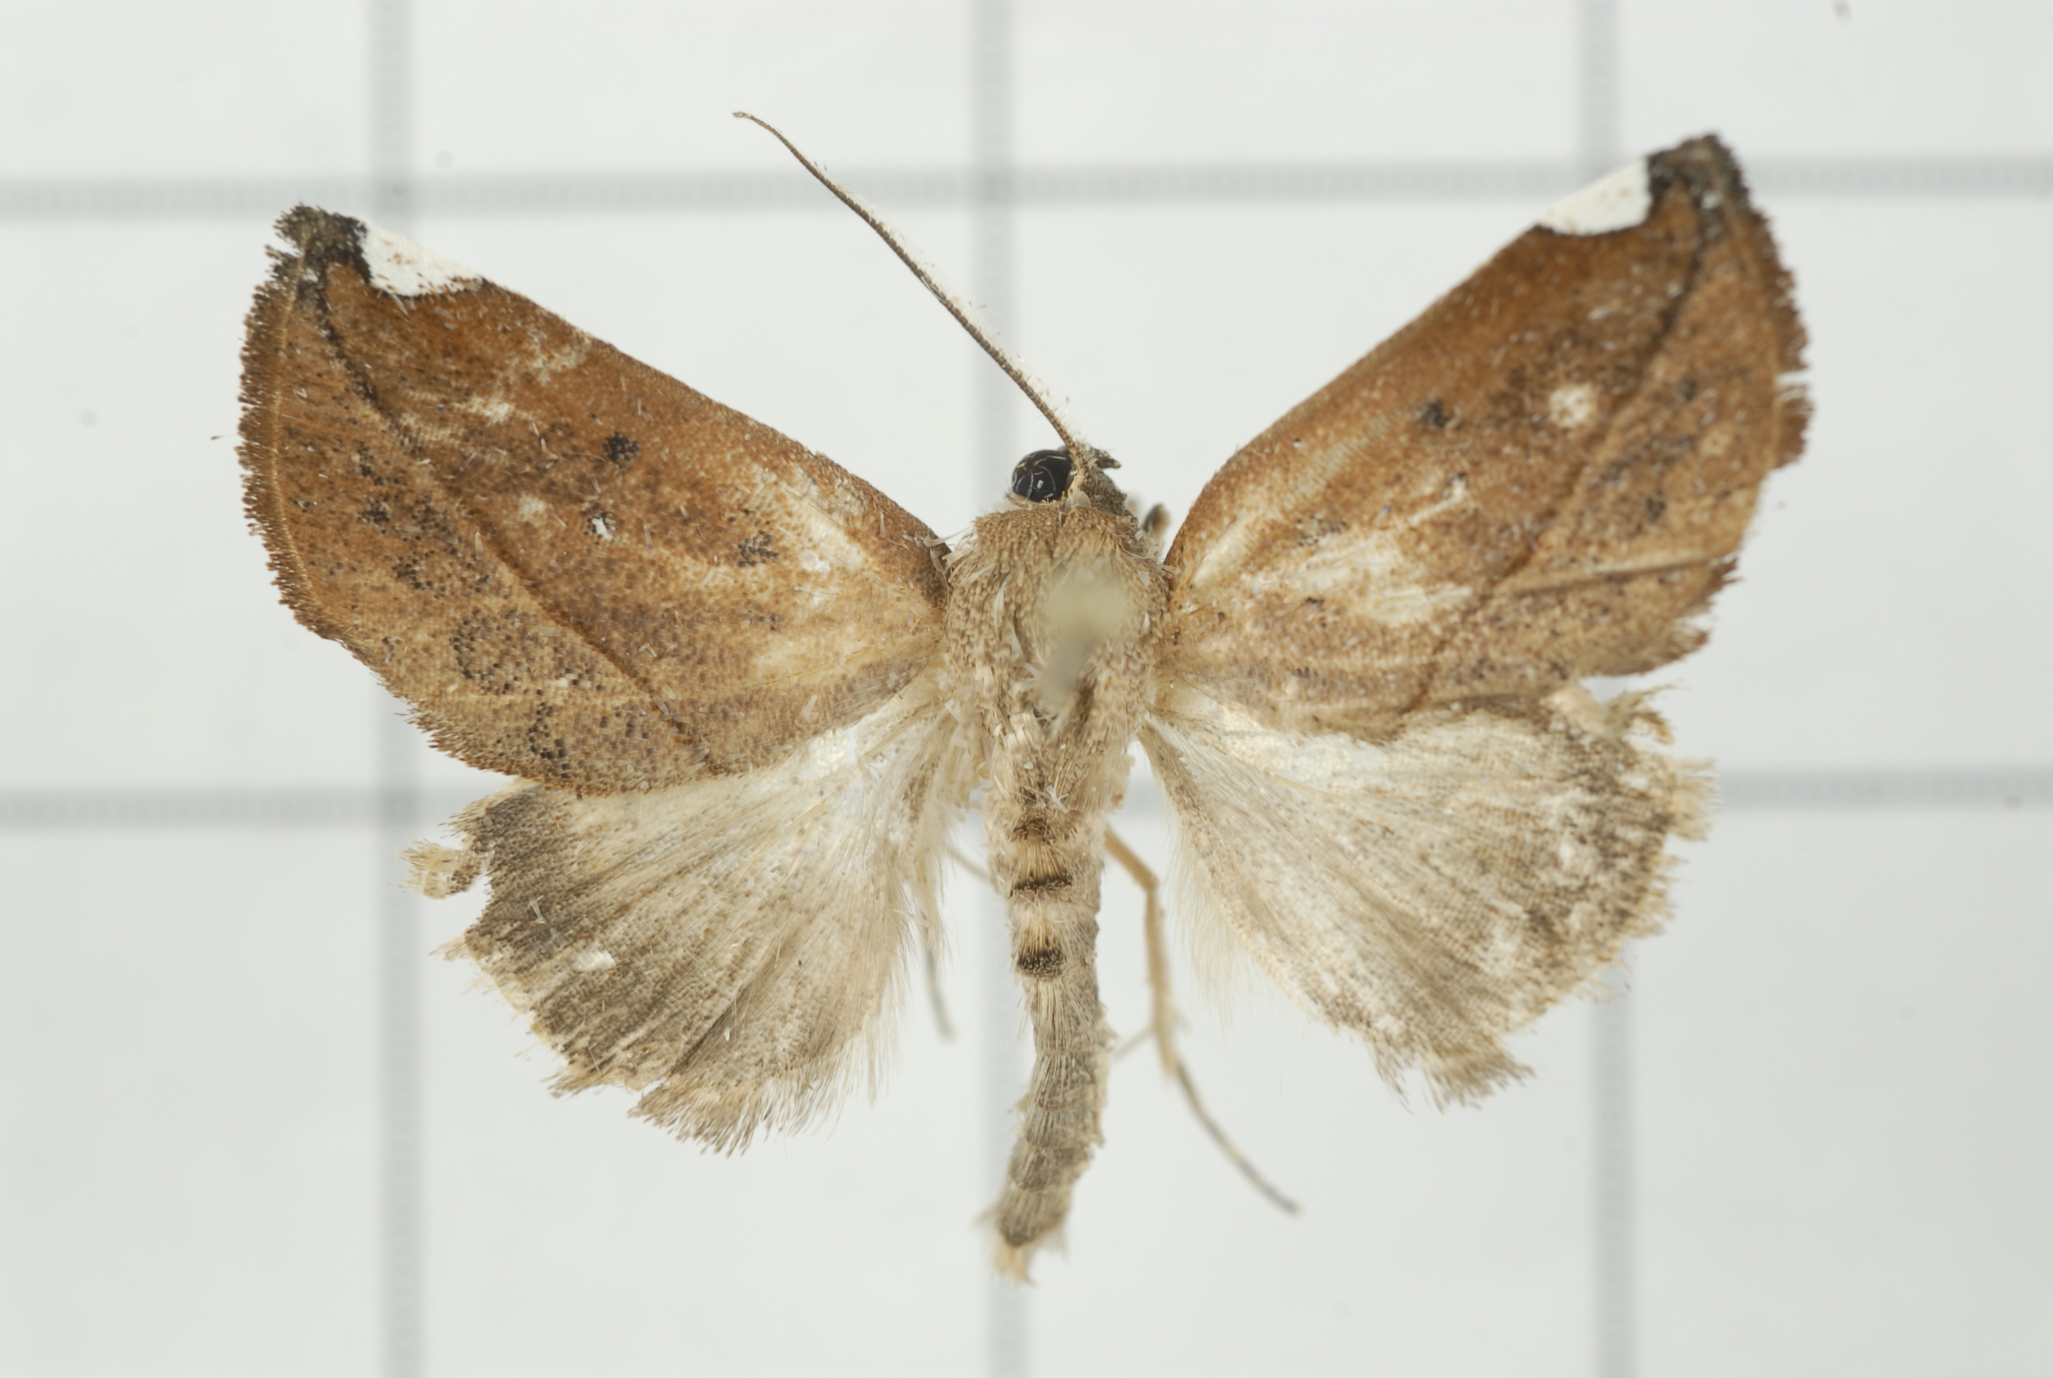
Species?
Negeta contrariata
